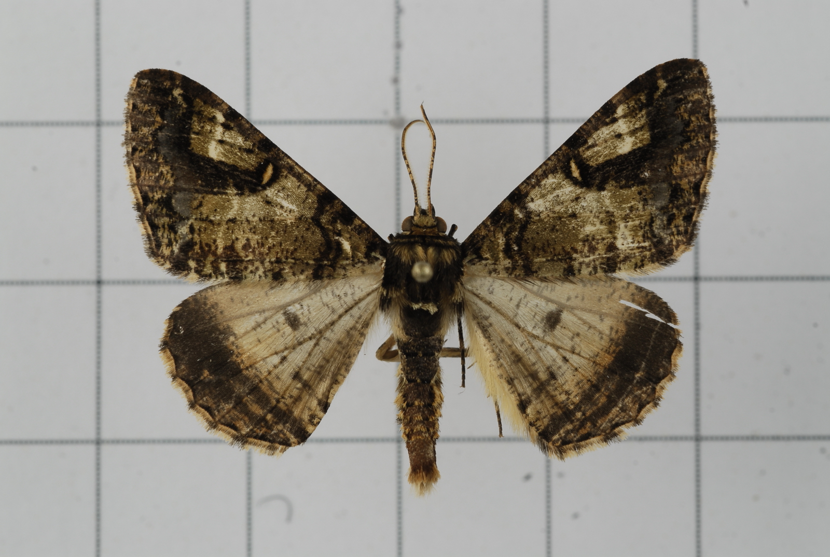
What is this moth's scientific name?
Gasterocome pannosaria orta
